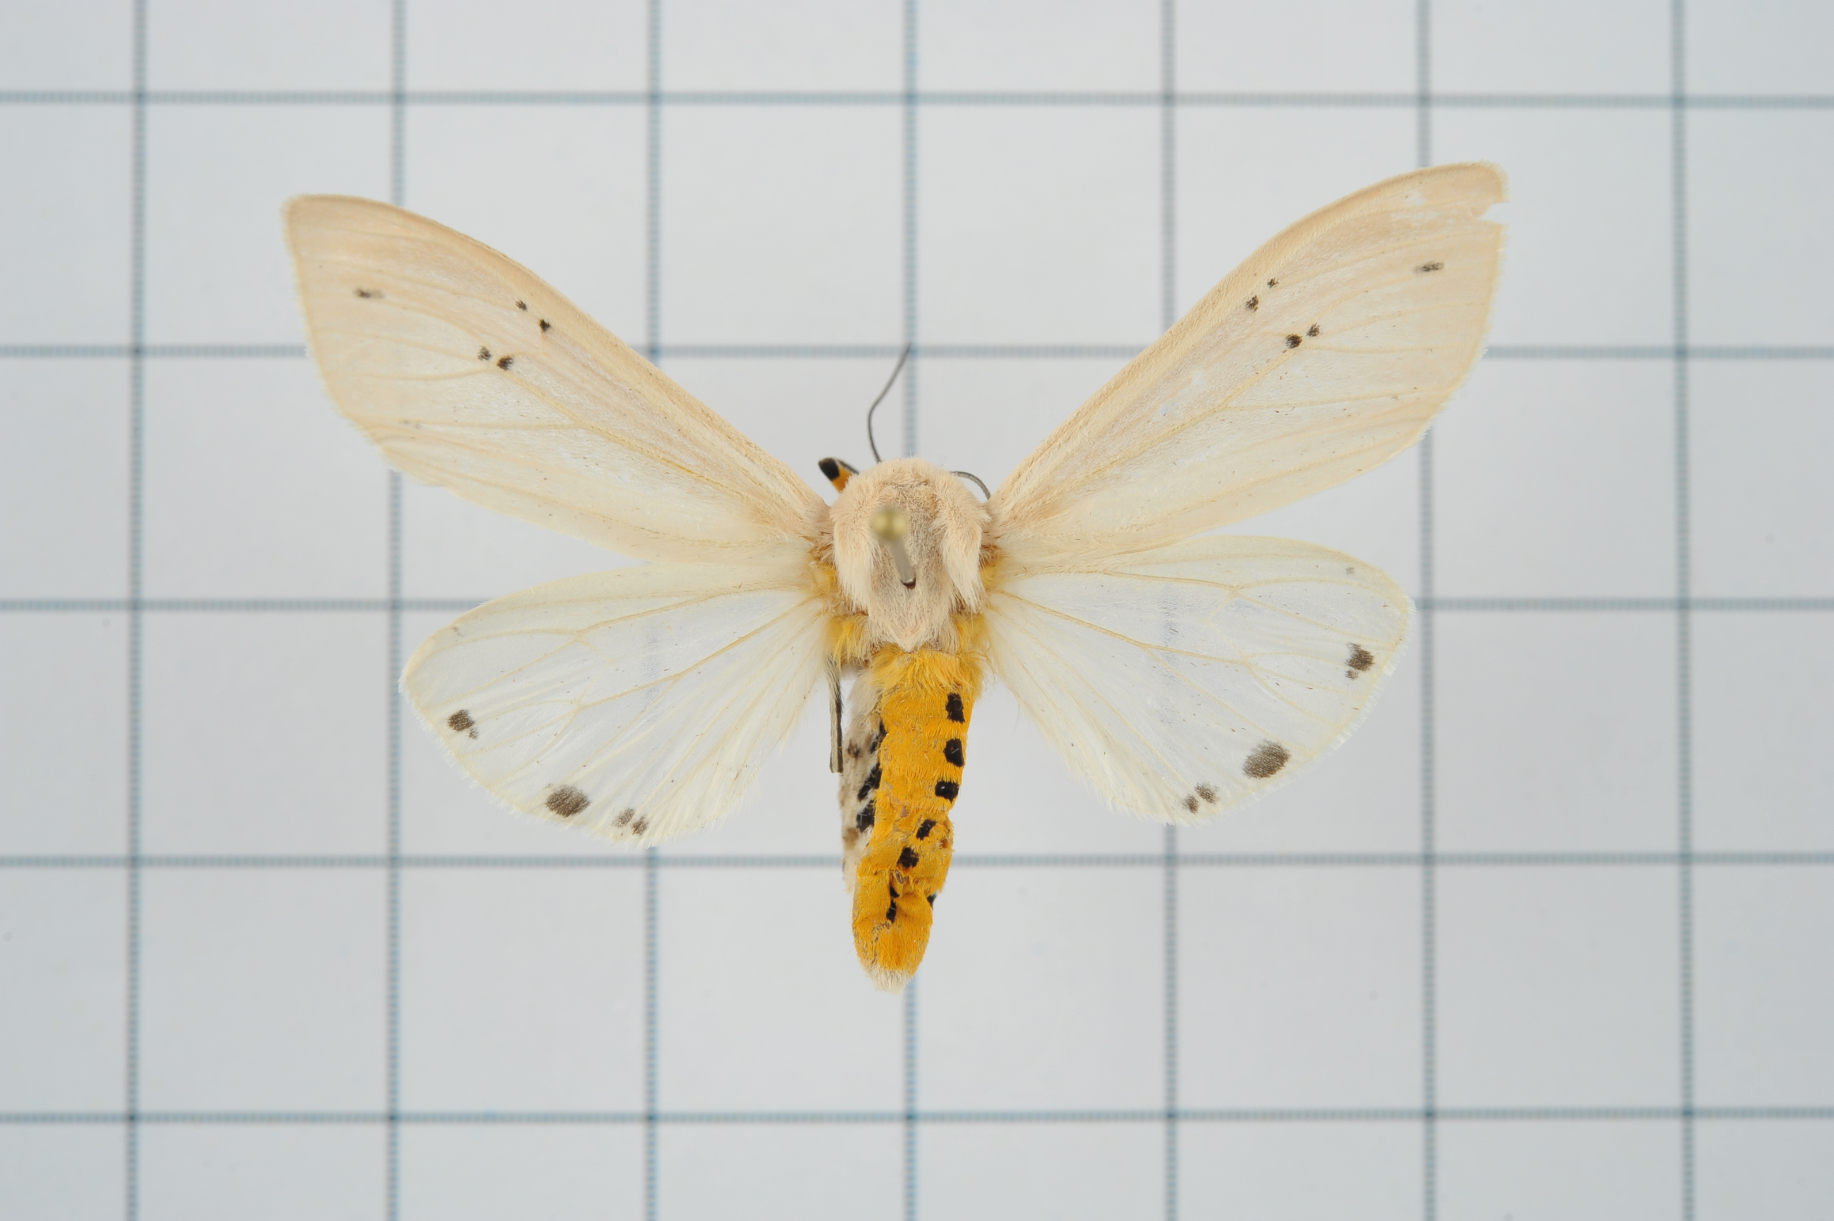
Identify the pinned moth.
Creatonotos transiens koni
